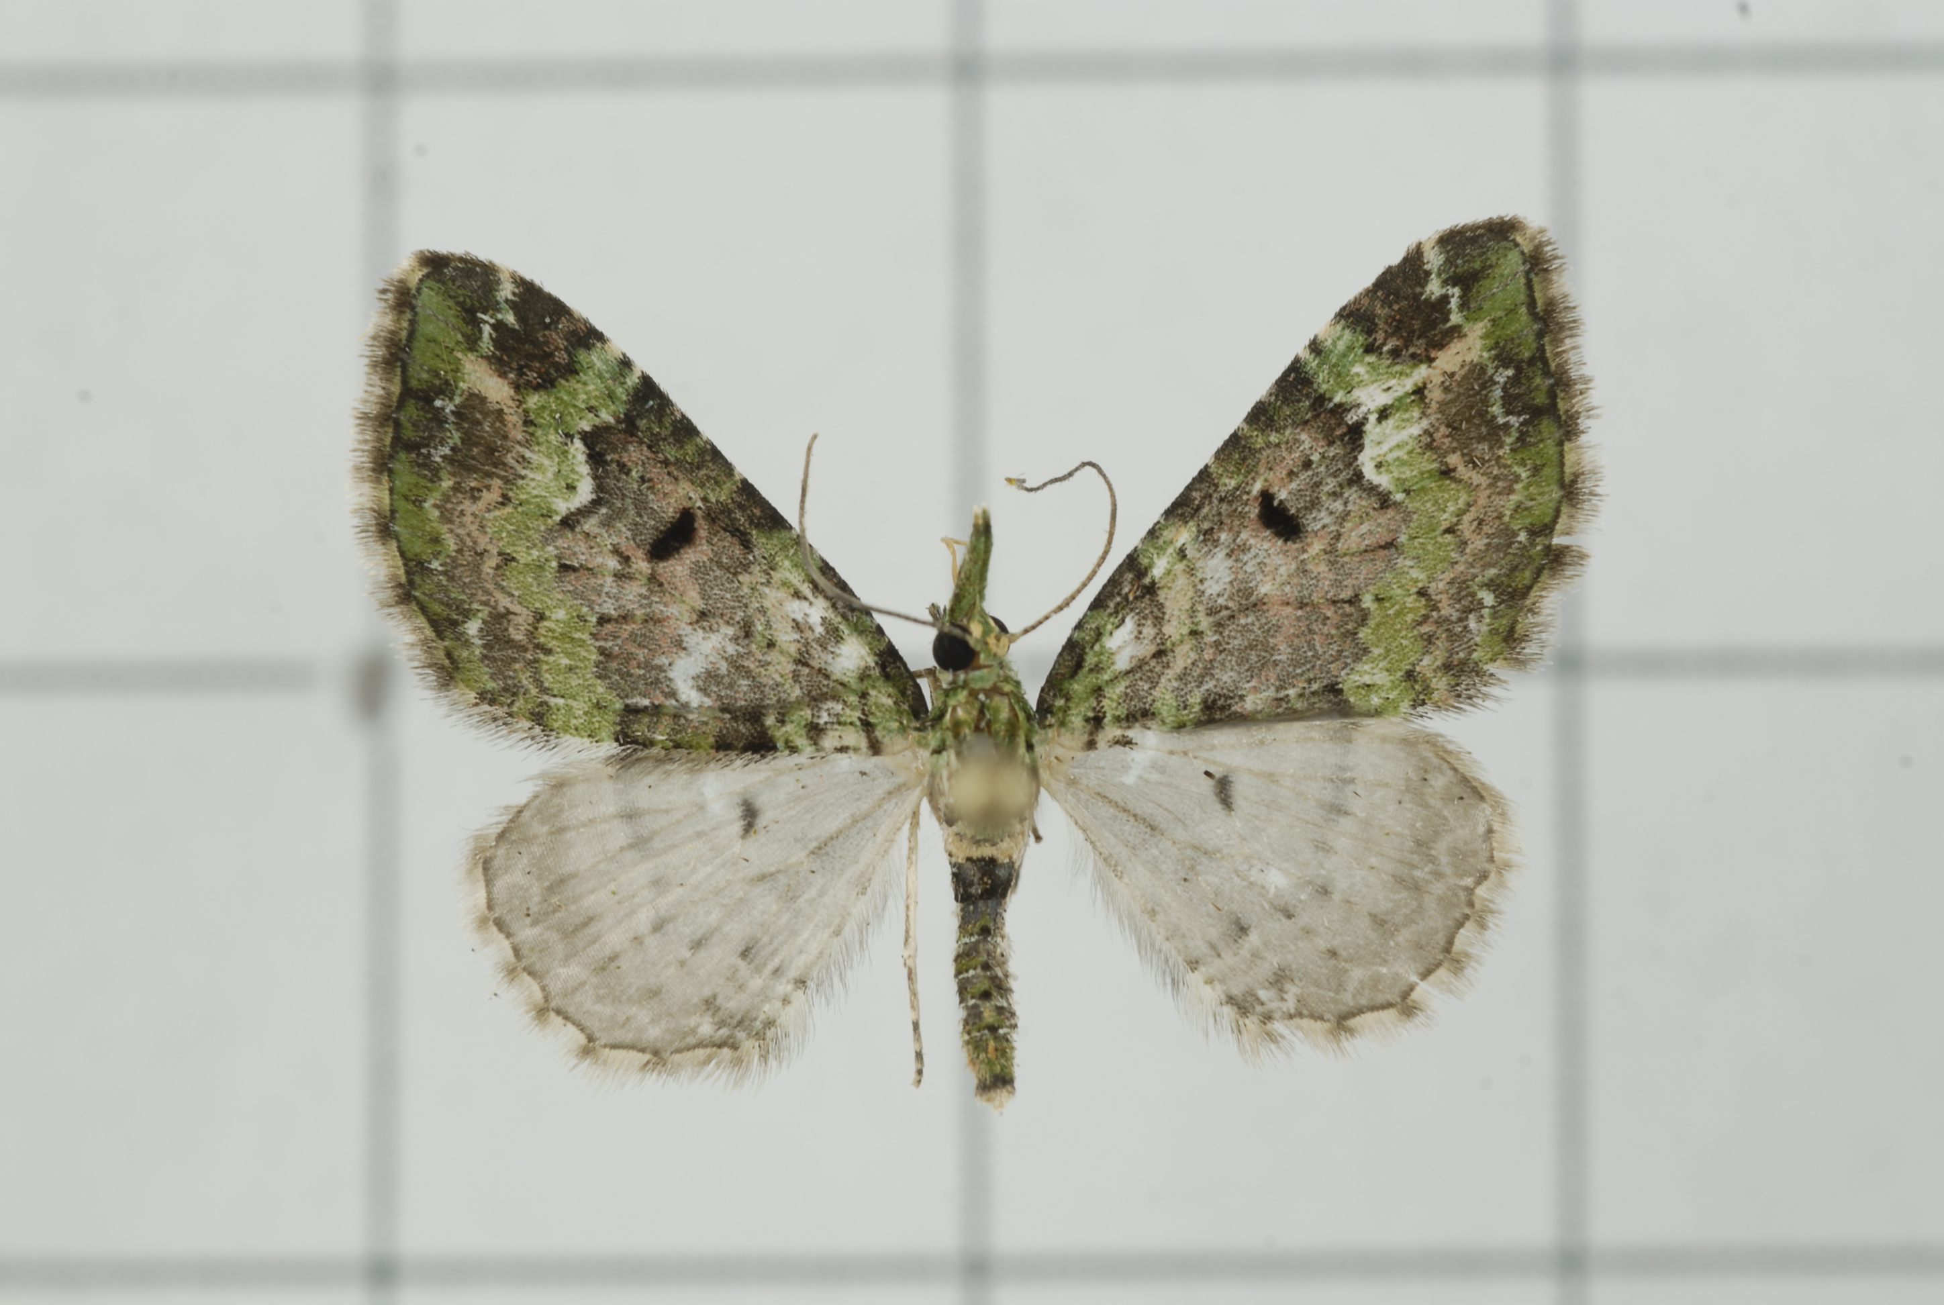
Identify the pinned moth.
Pasiphila palpata
